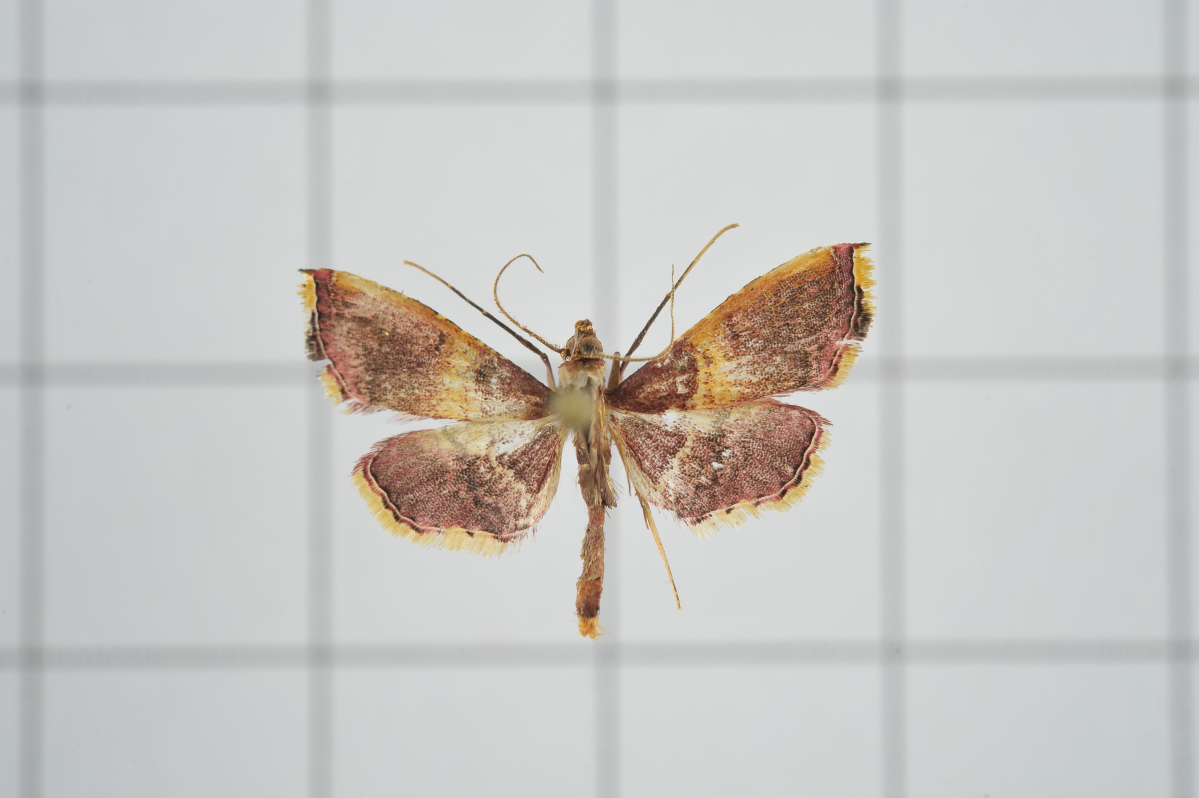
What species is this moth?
Endotricha olivacealis
